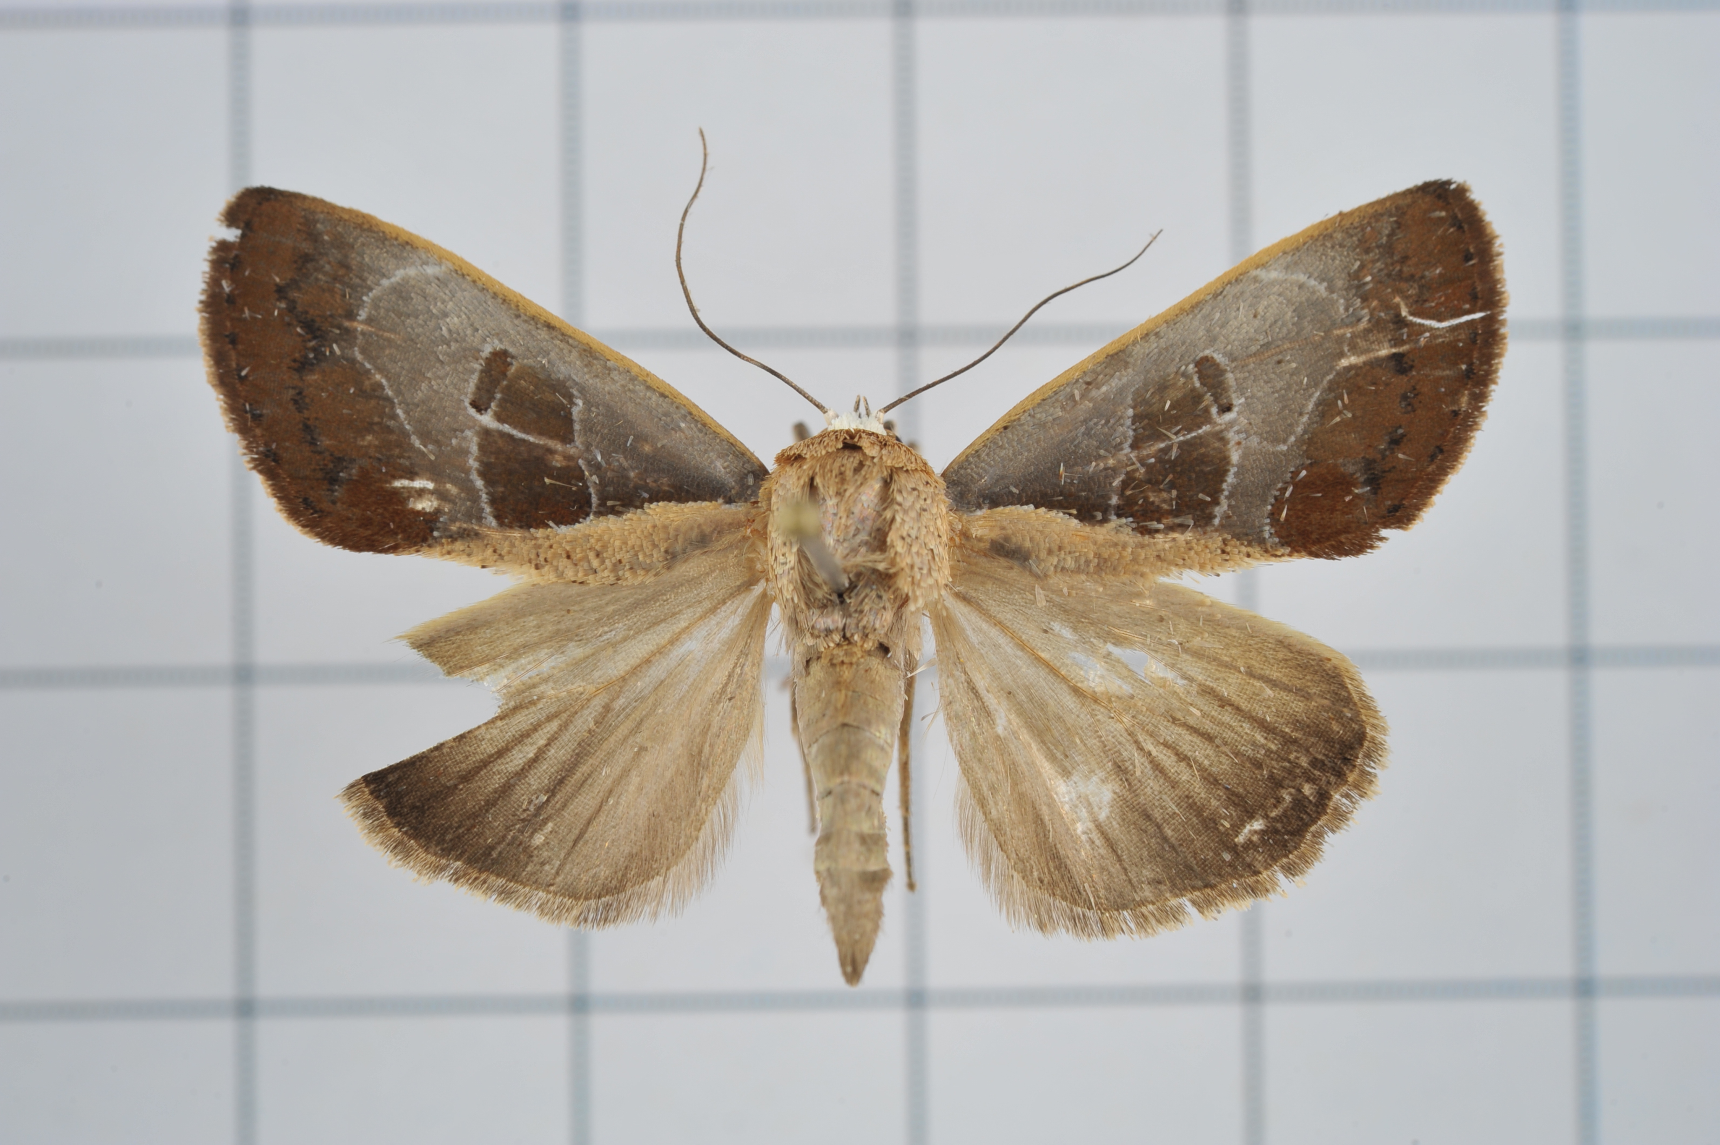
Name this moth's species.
Westermannia elliptica elliptica
